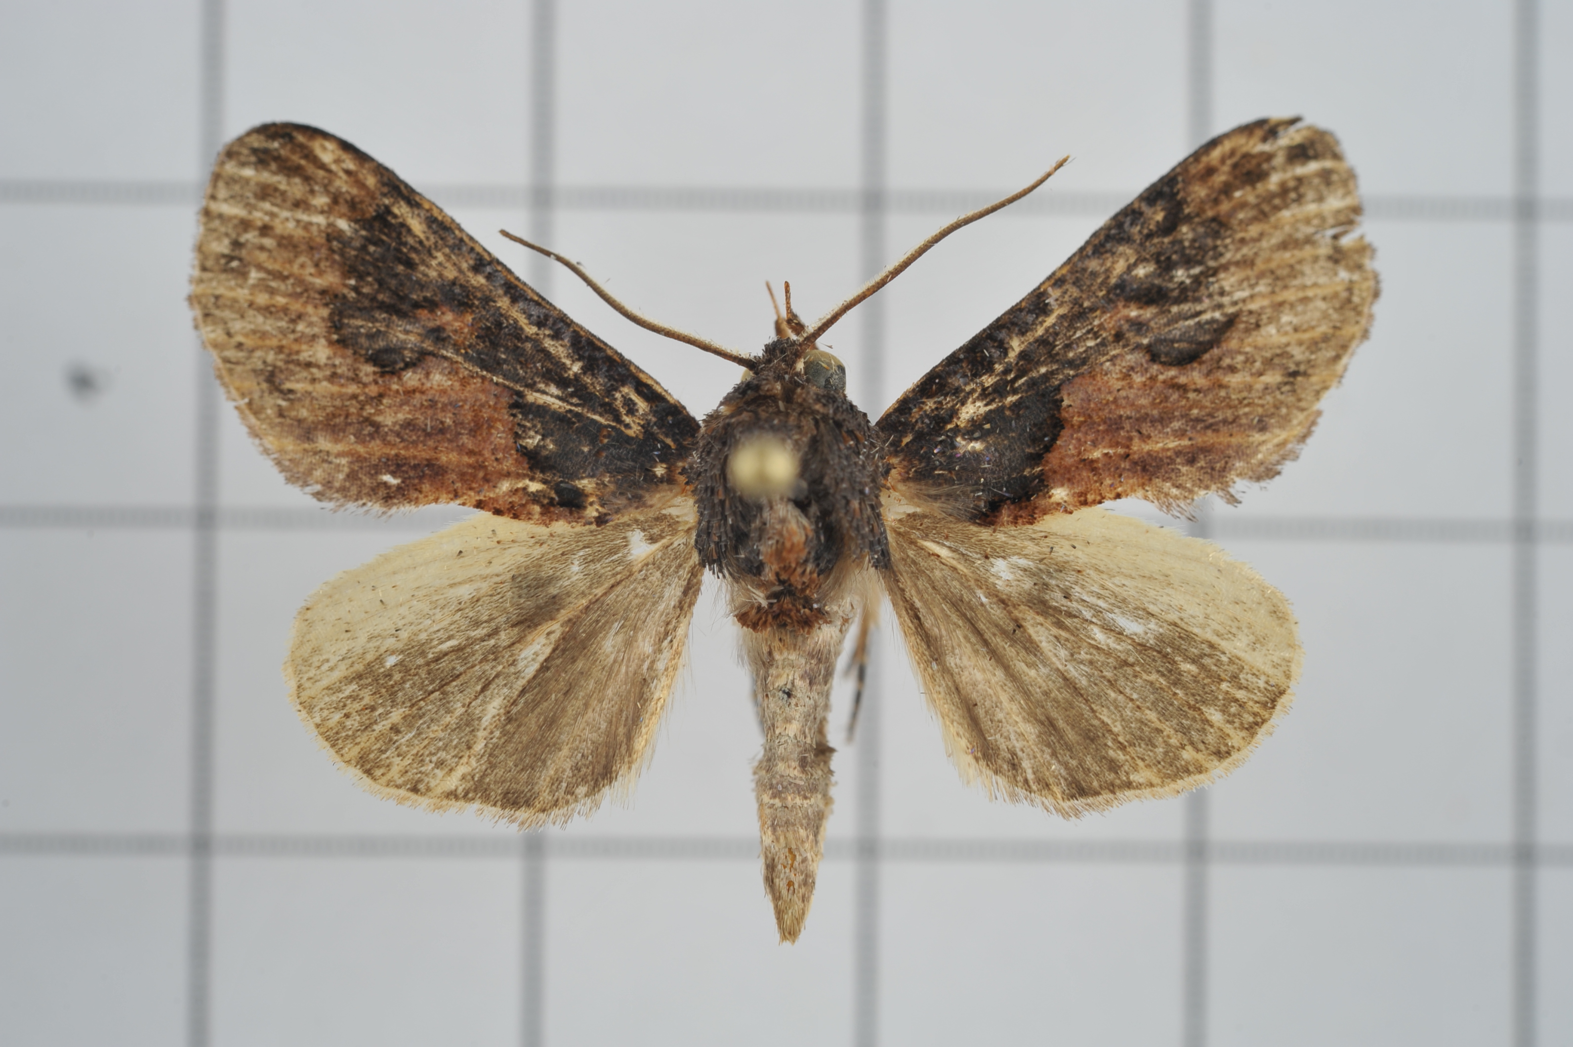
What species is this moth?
Batracharta divisa
